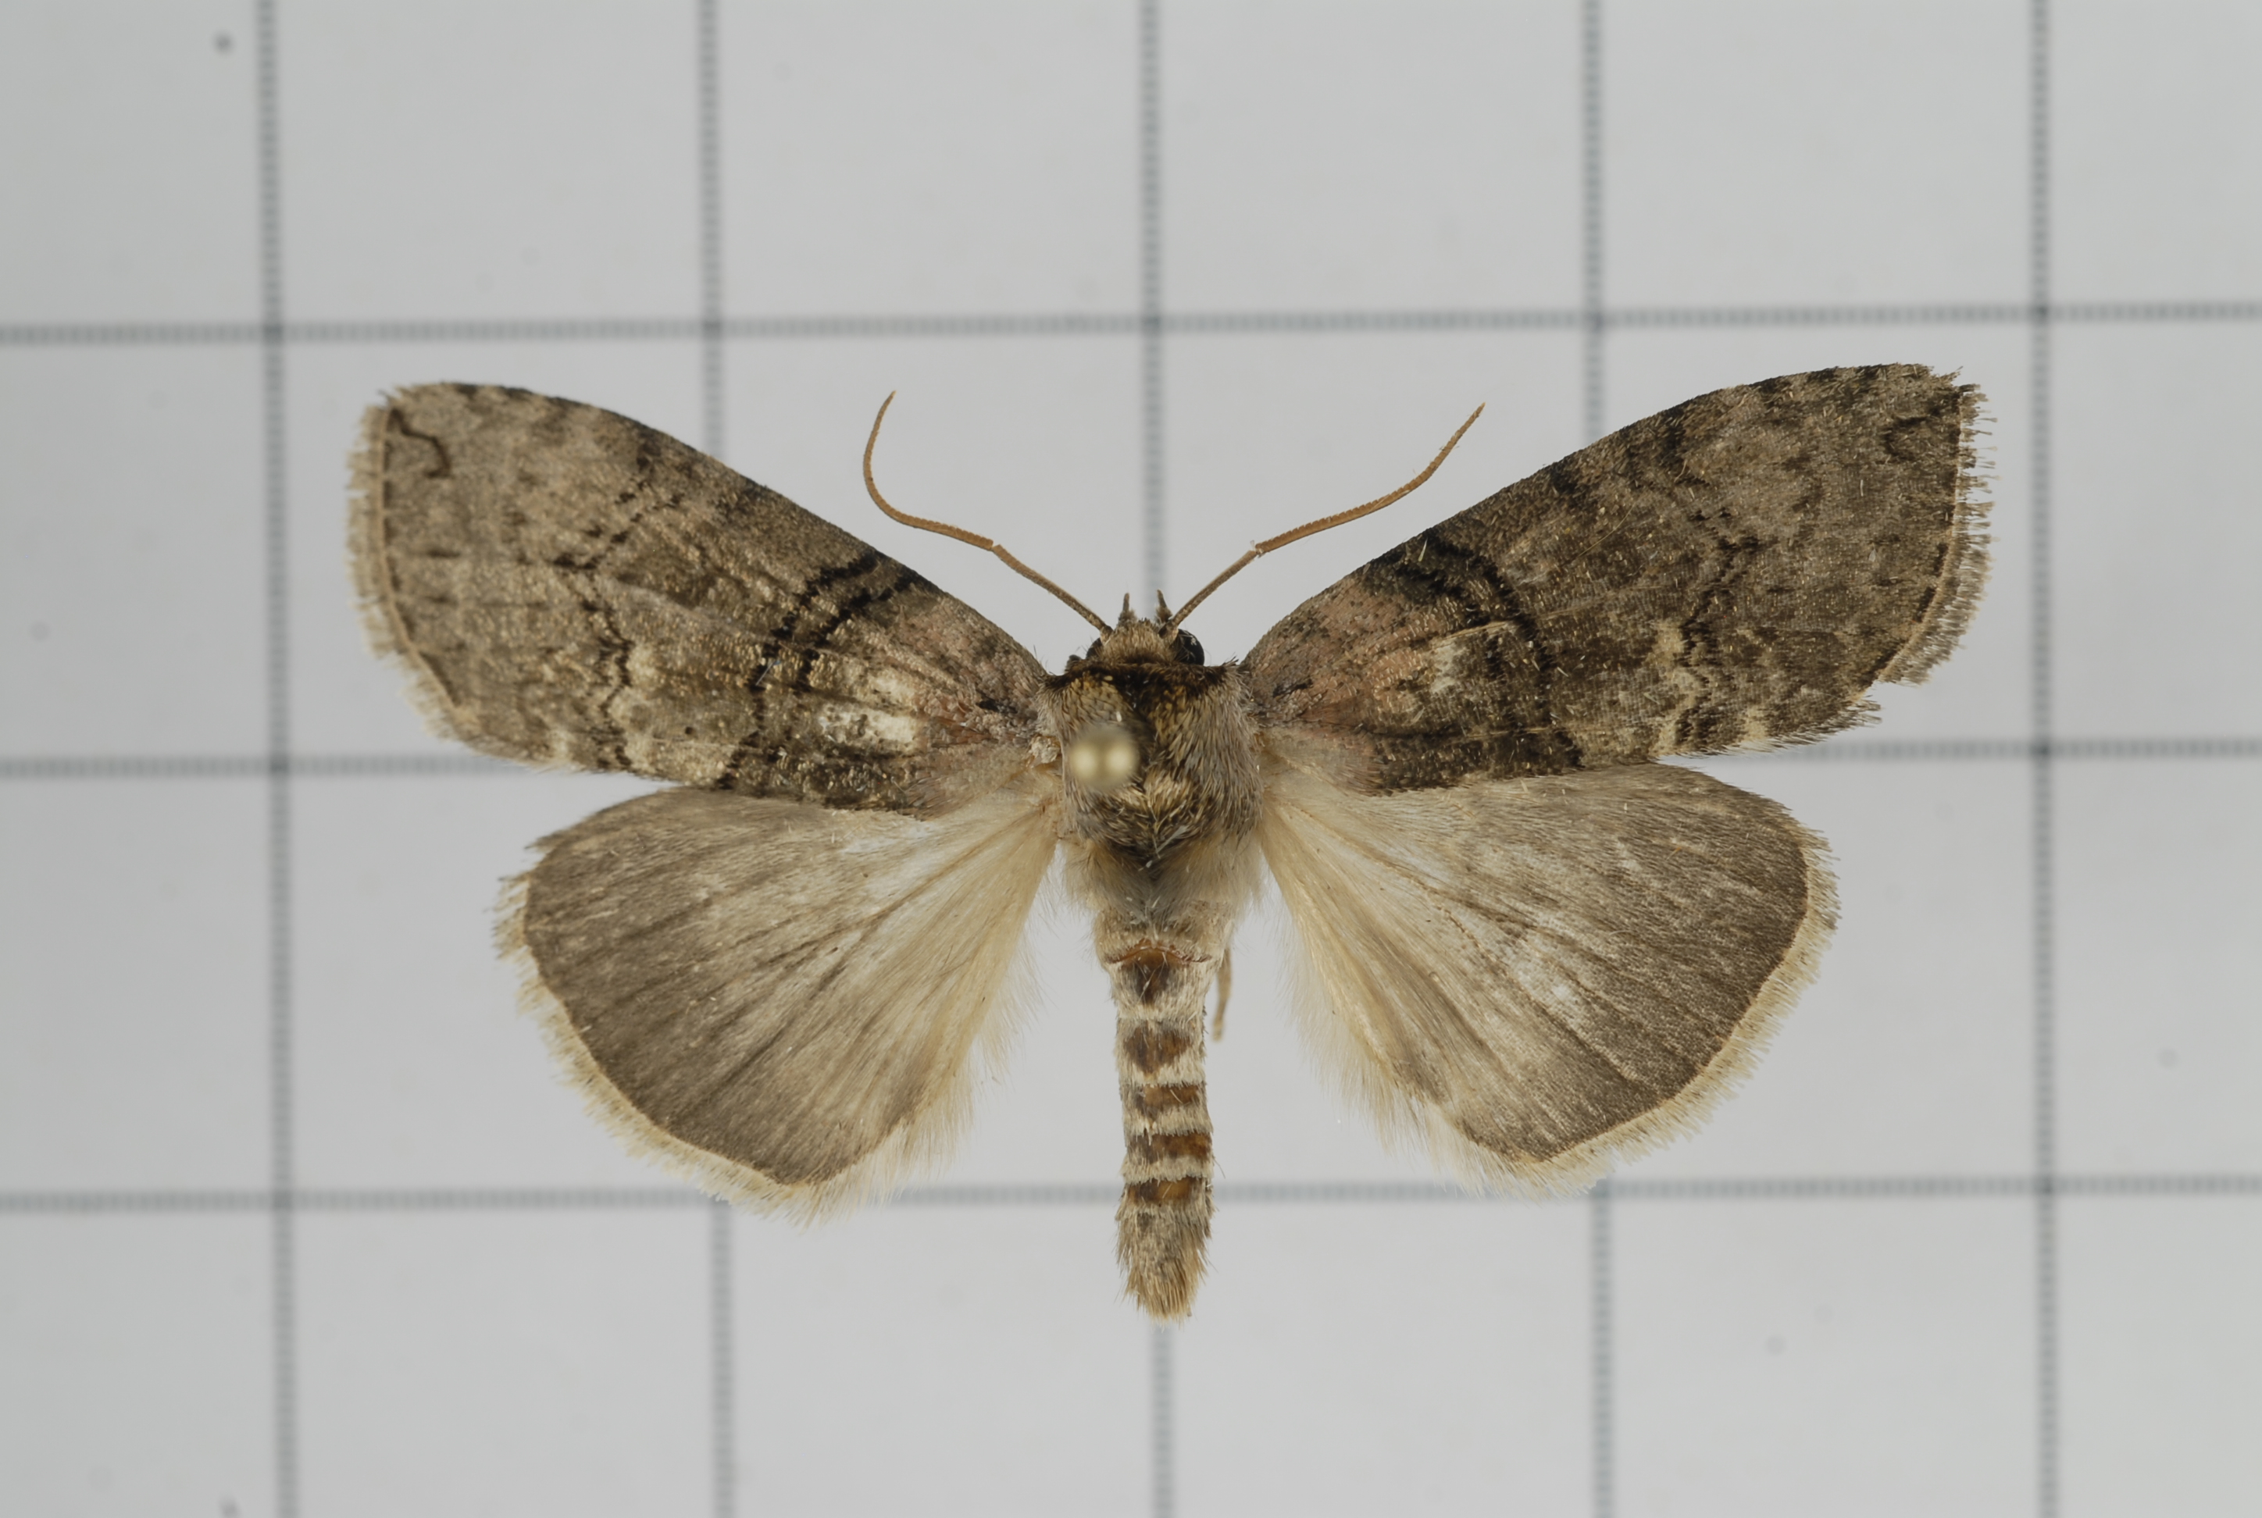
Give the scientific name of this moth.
Horipsestis aenea aenea
